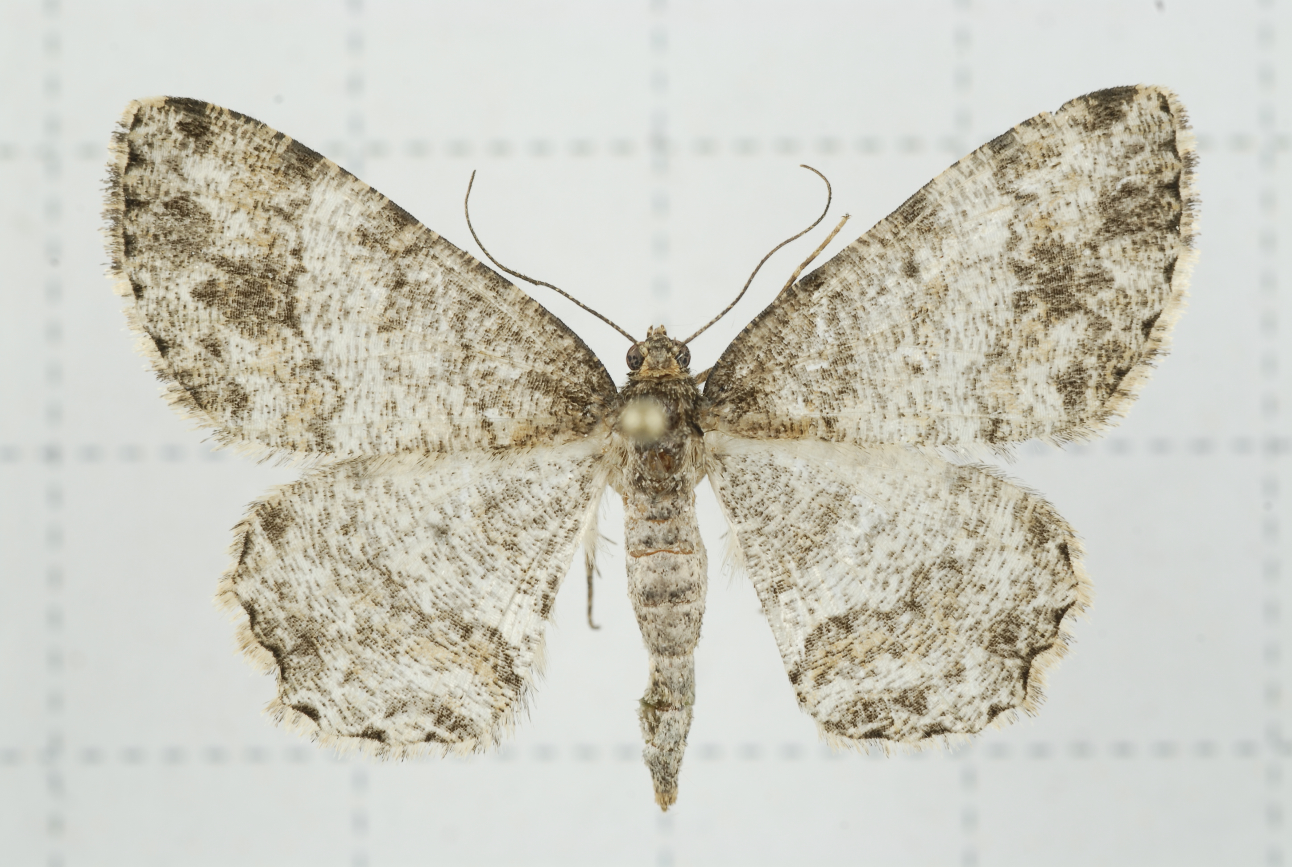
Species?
Deileptenia rimosaria
